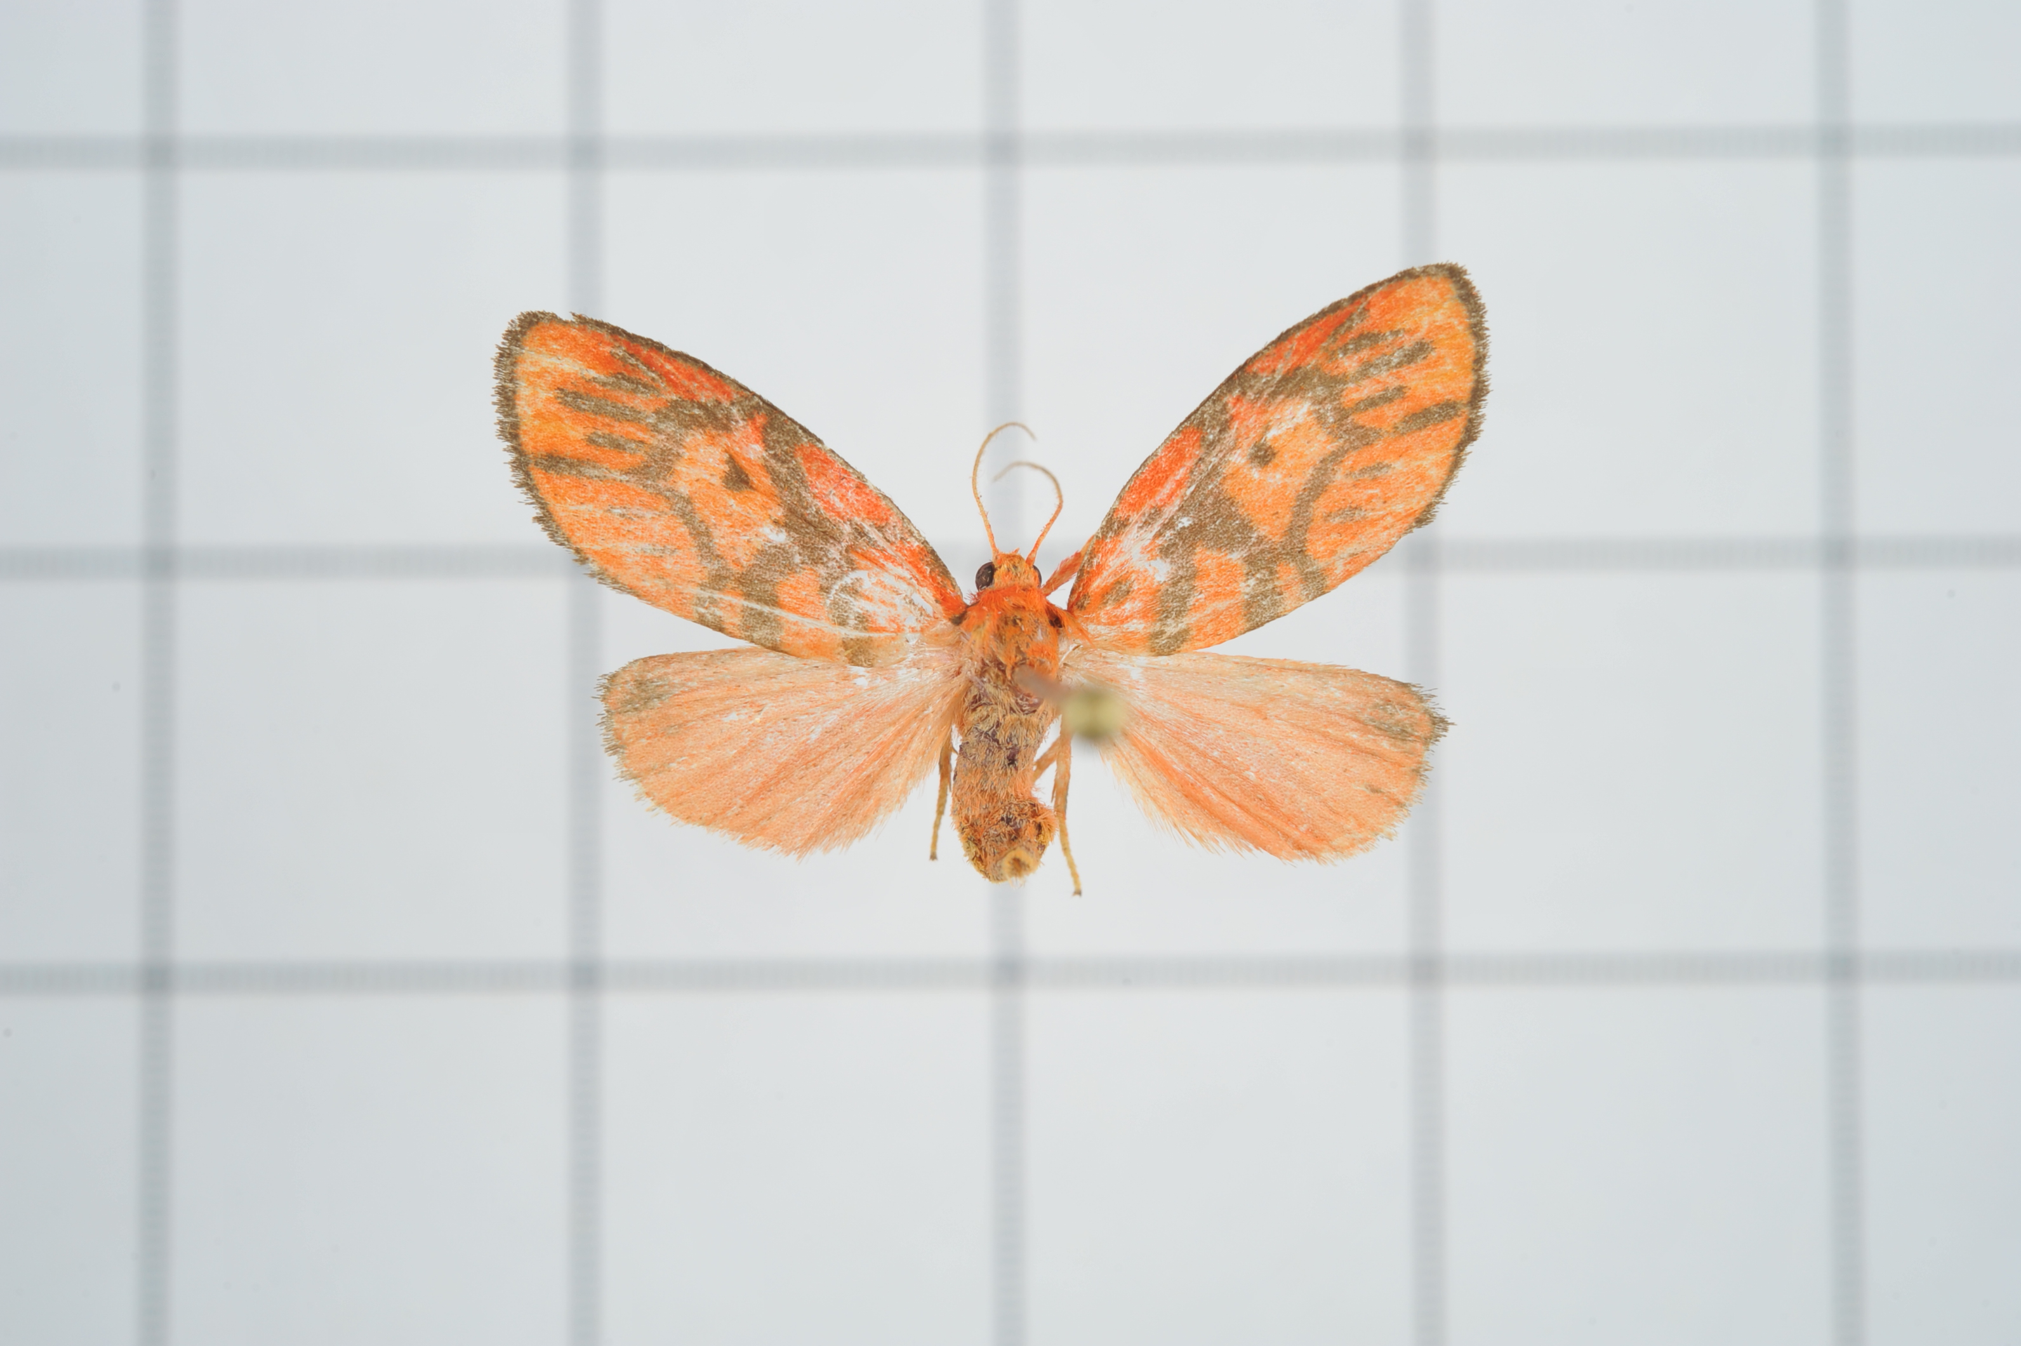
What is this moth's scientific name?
Conicornuta convexa
